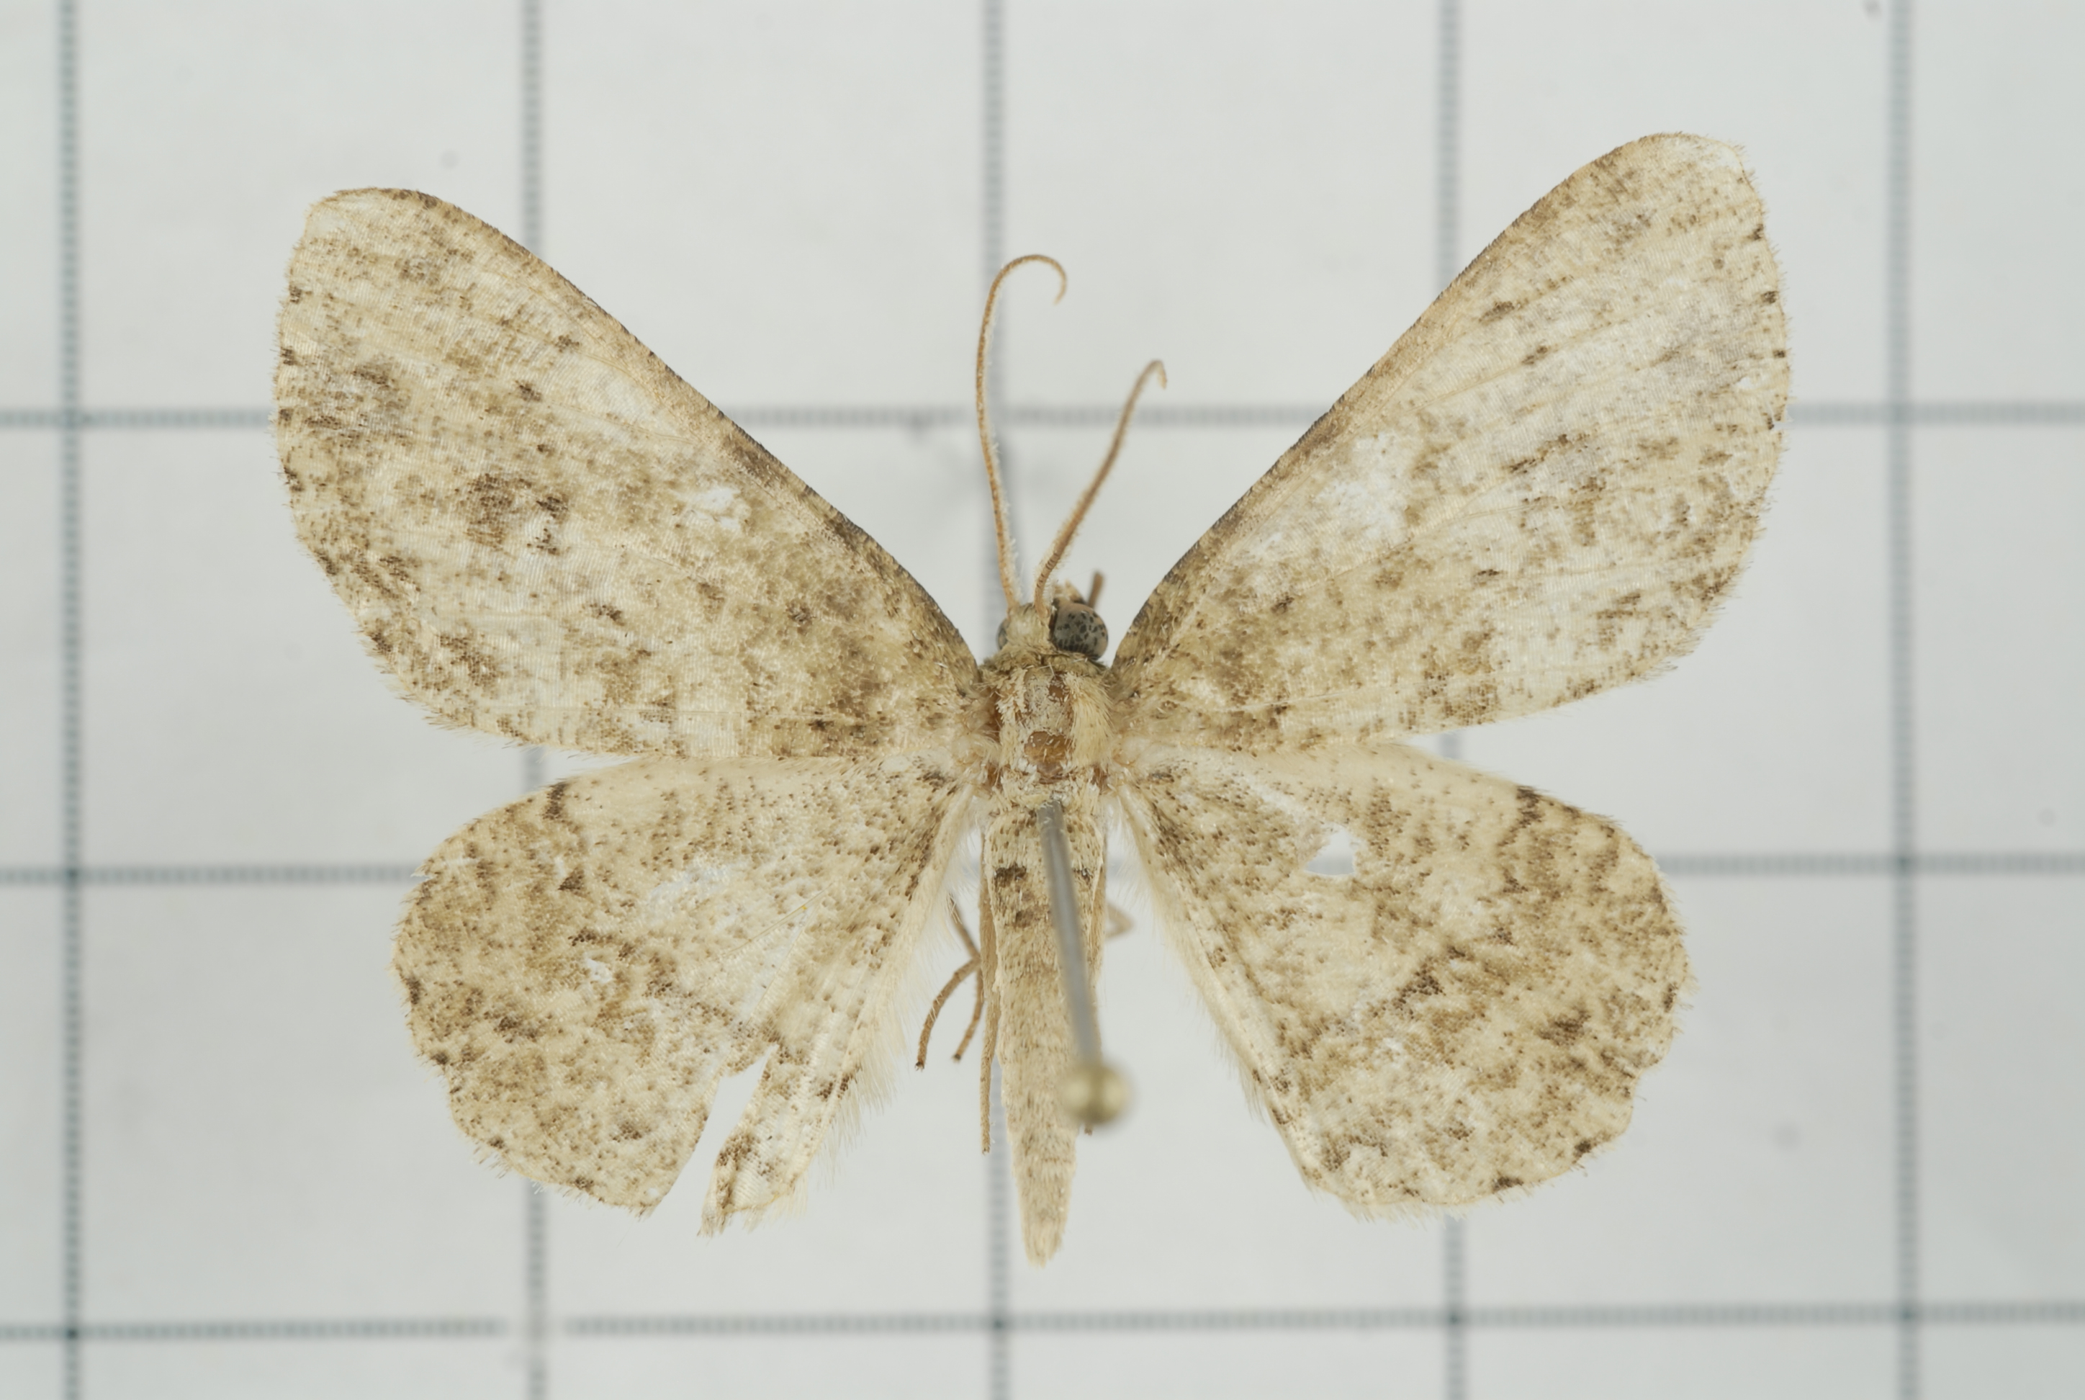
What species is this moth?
Ectropis bhurmitra
